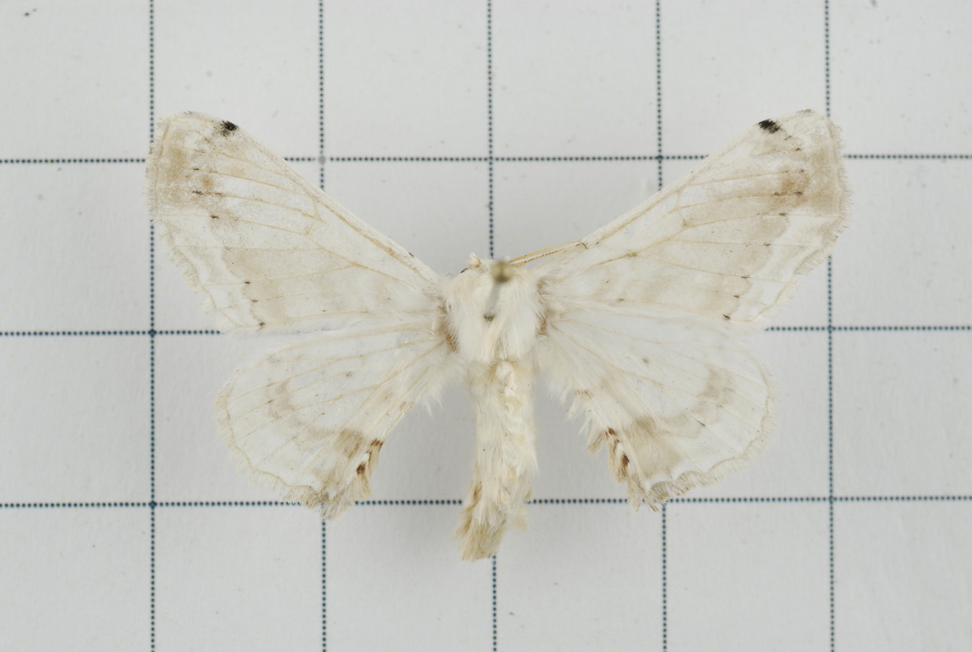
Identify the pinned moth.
Ernolatia moorei
